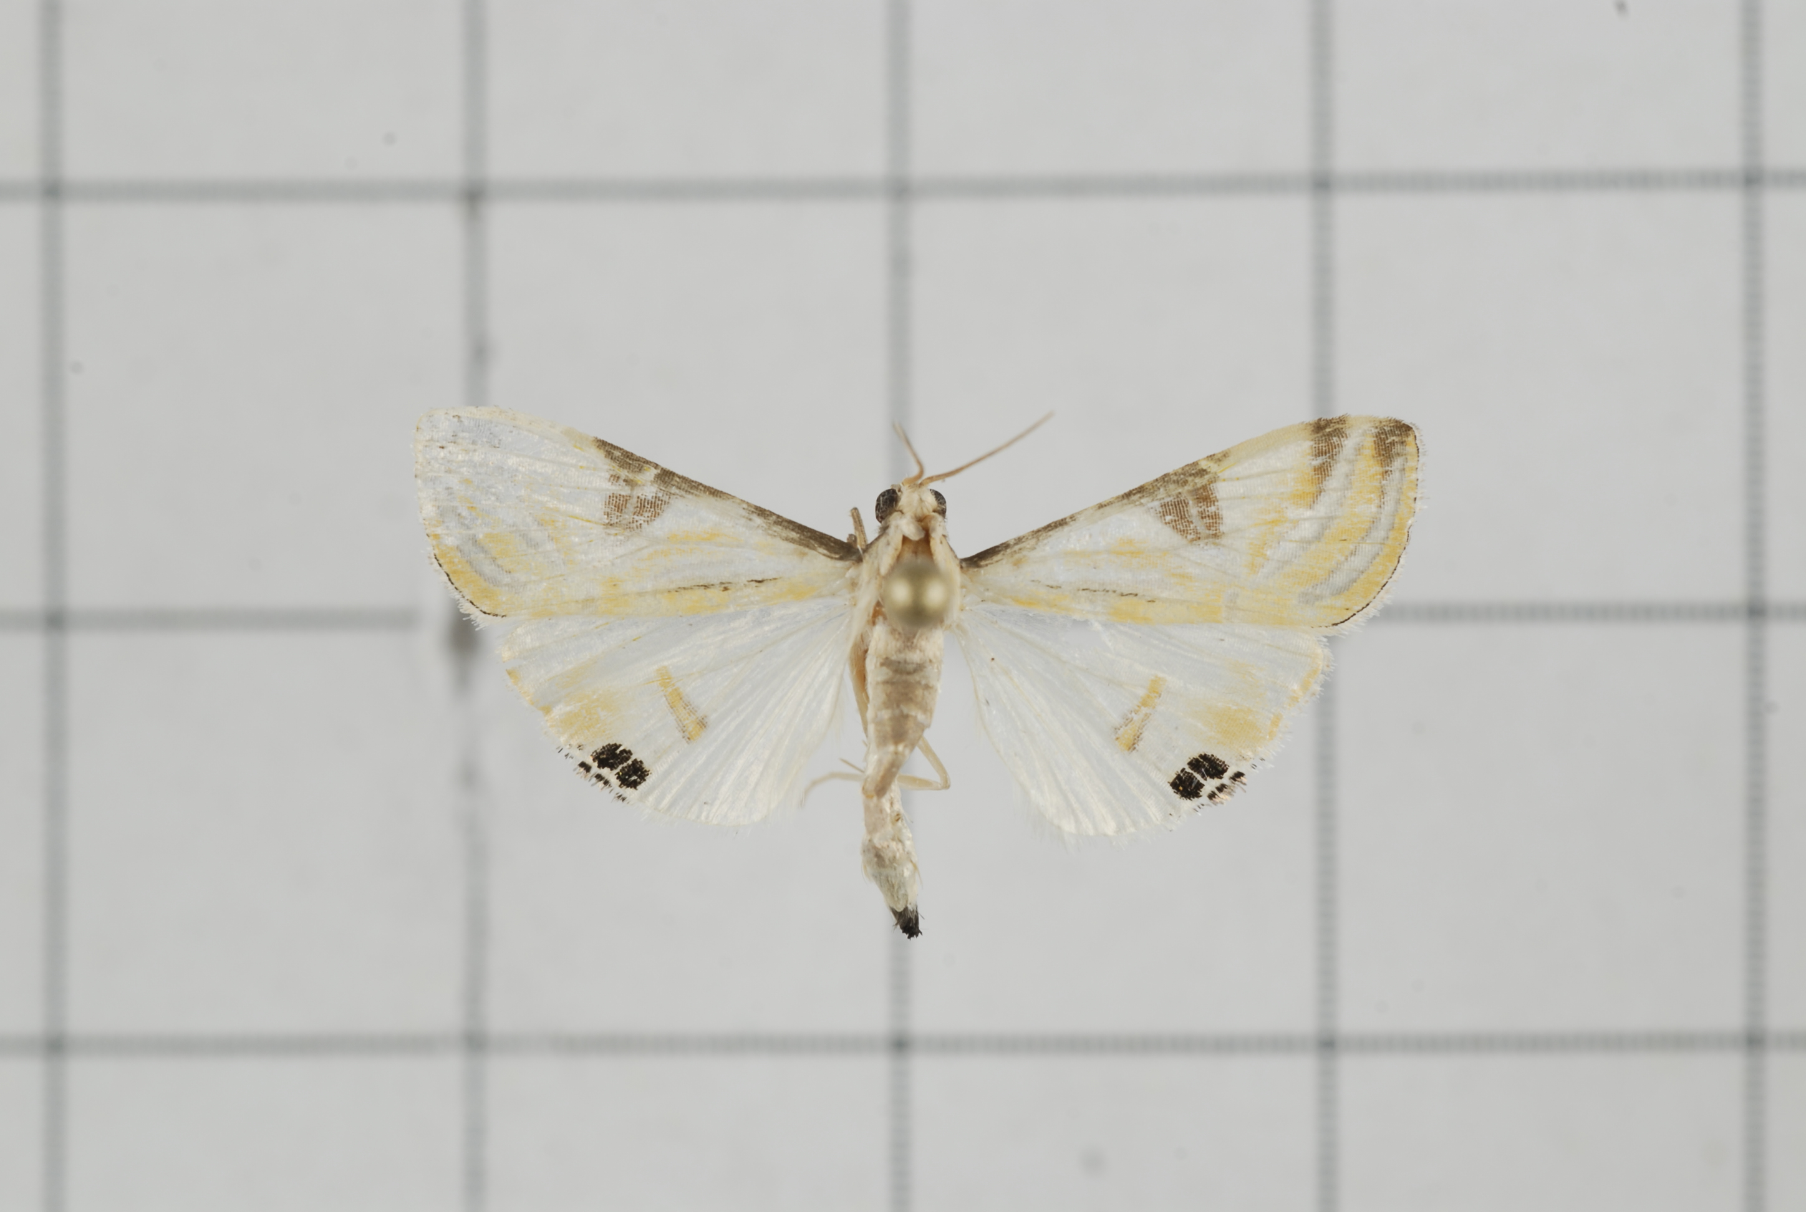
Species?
Talanga sexpunctalis
